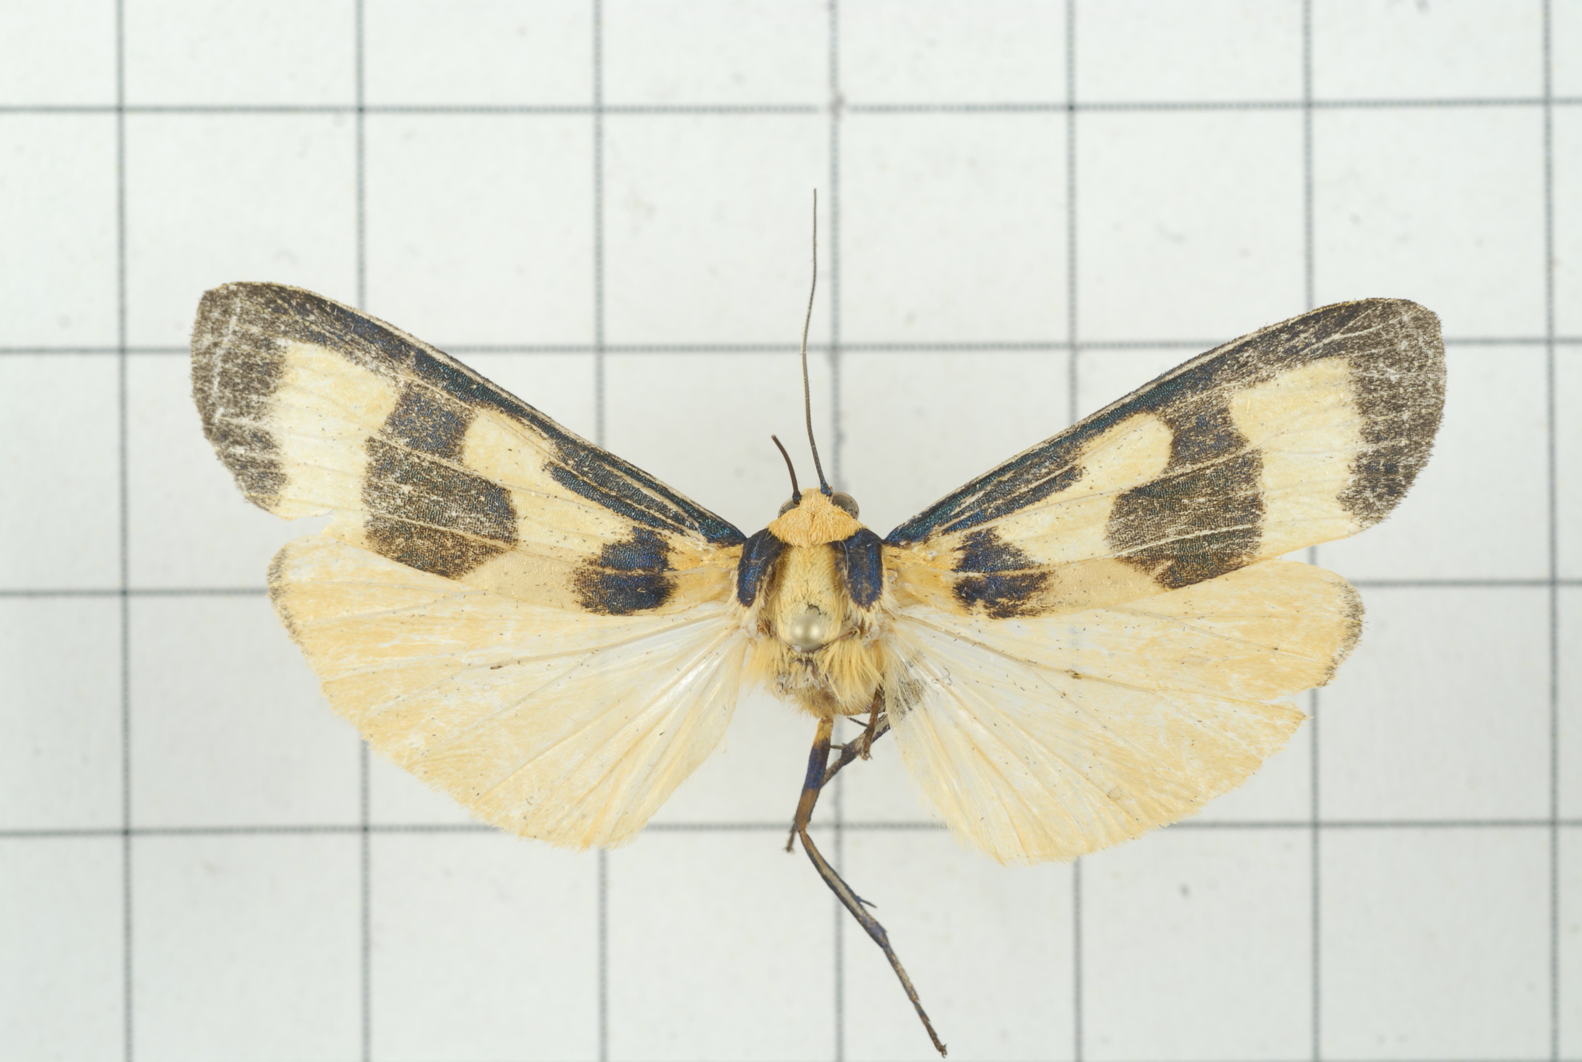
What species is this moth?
Chrysaeglia magnifica
